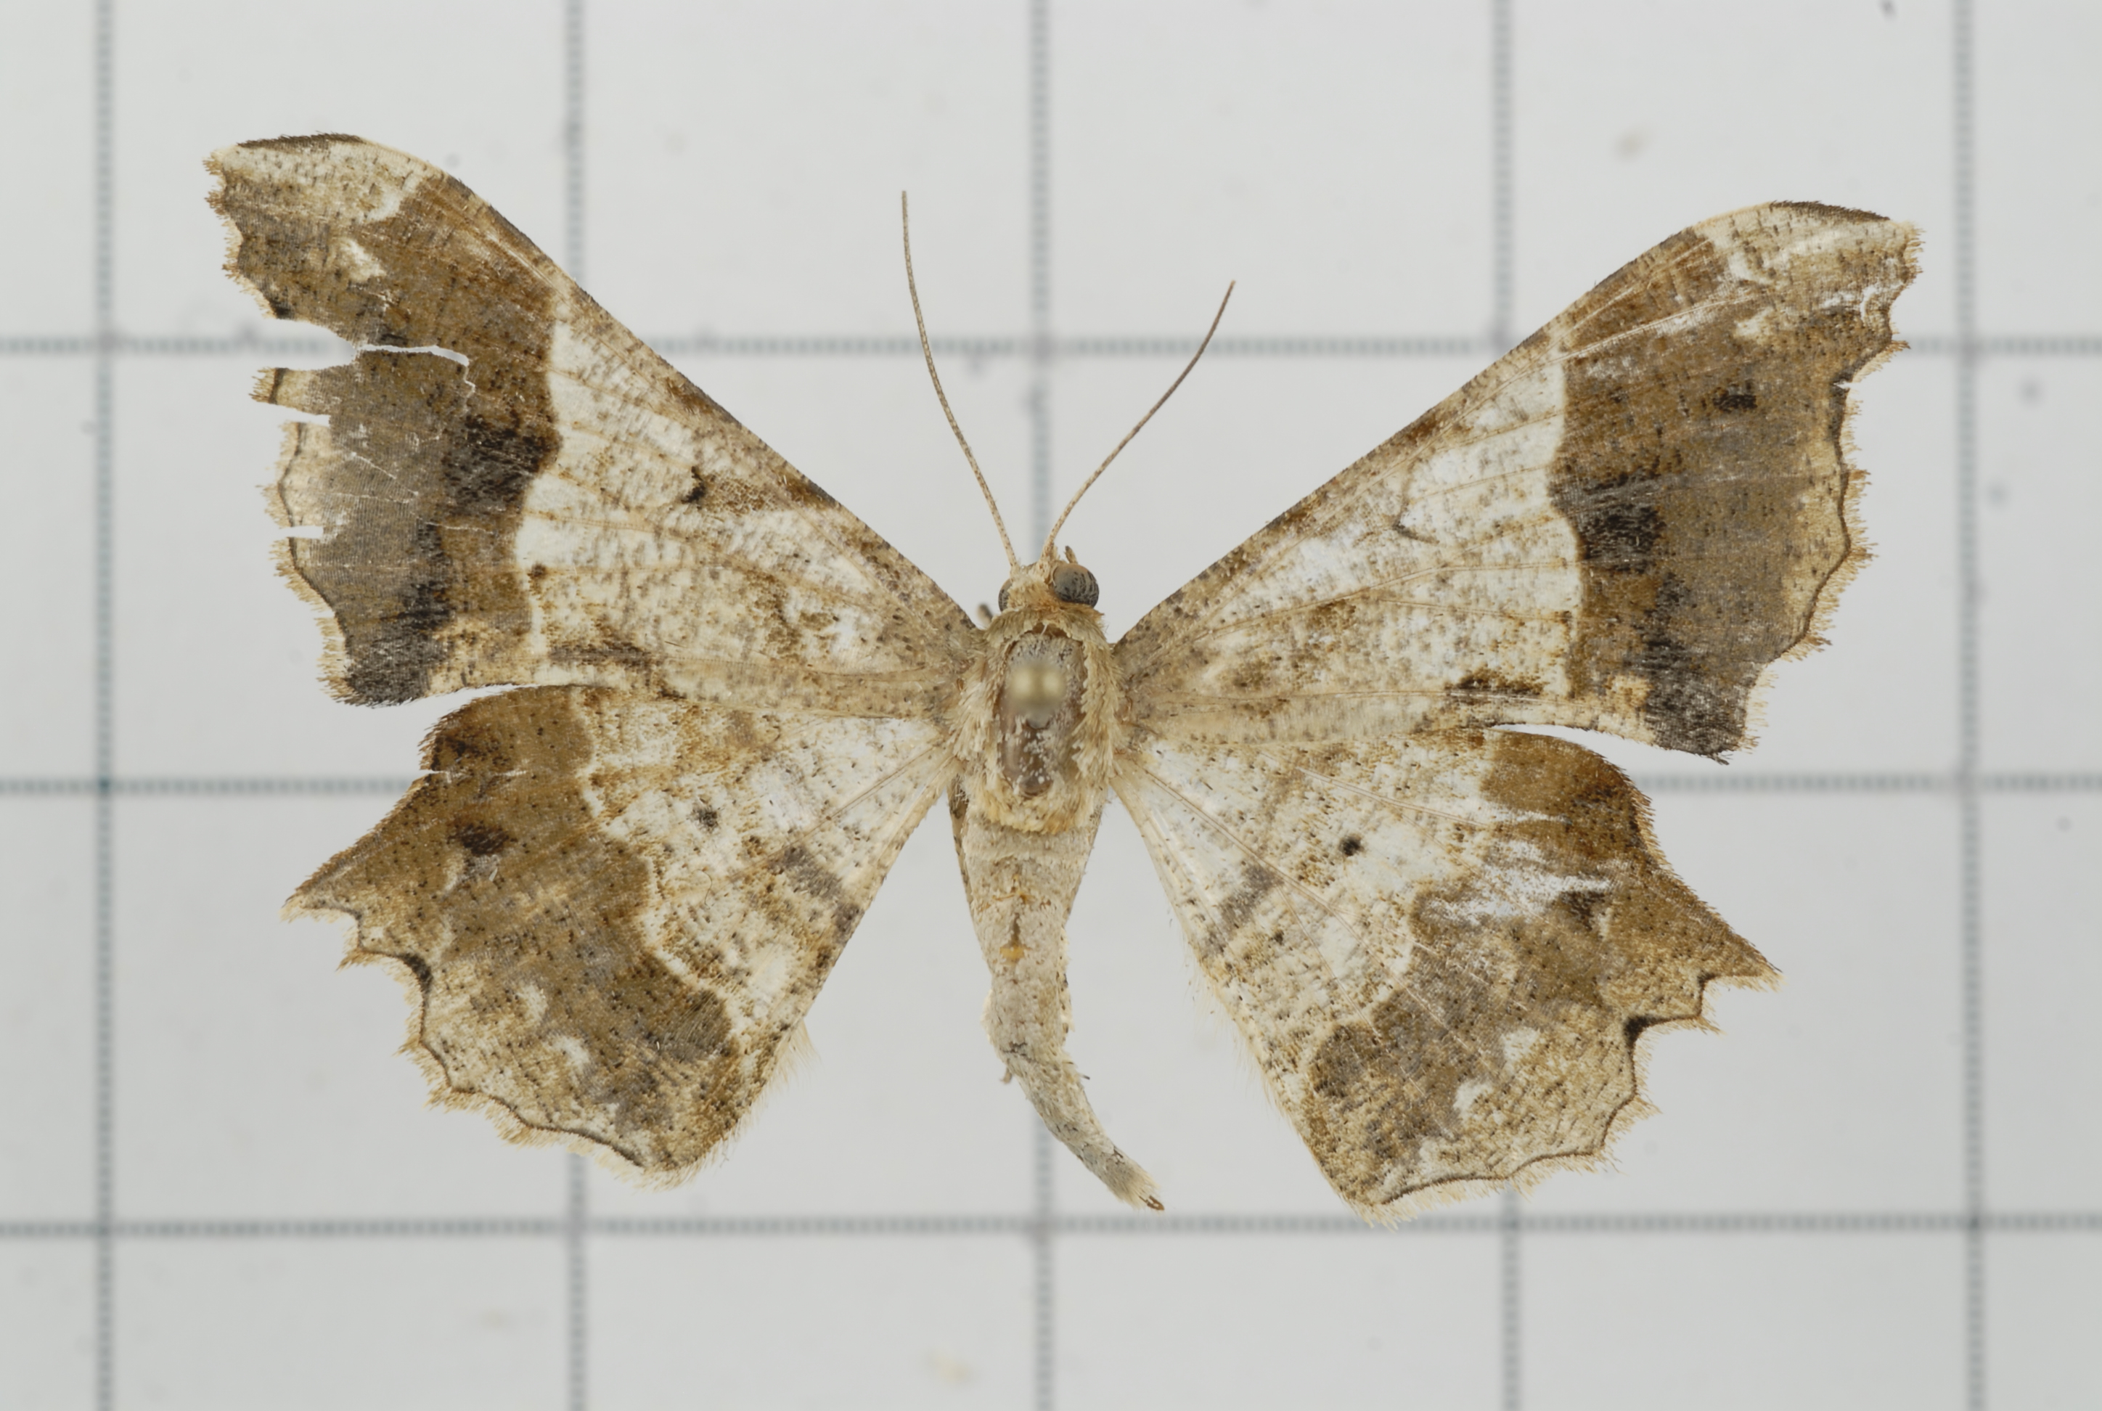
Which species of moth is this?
Krananda oliveomarginata
